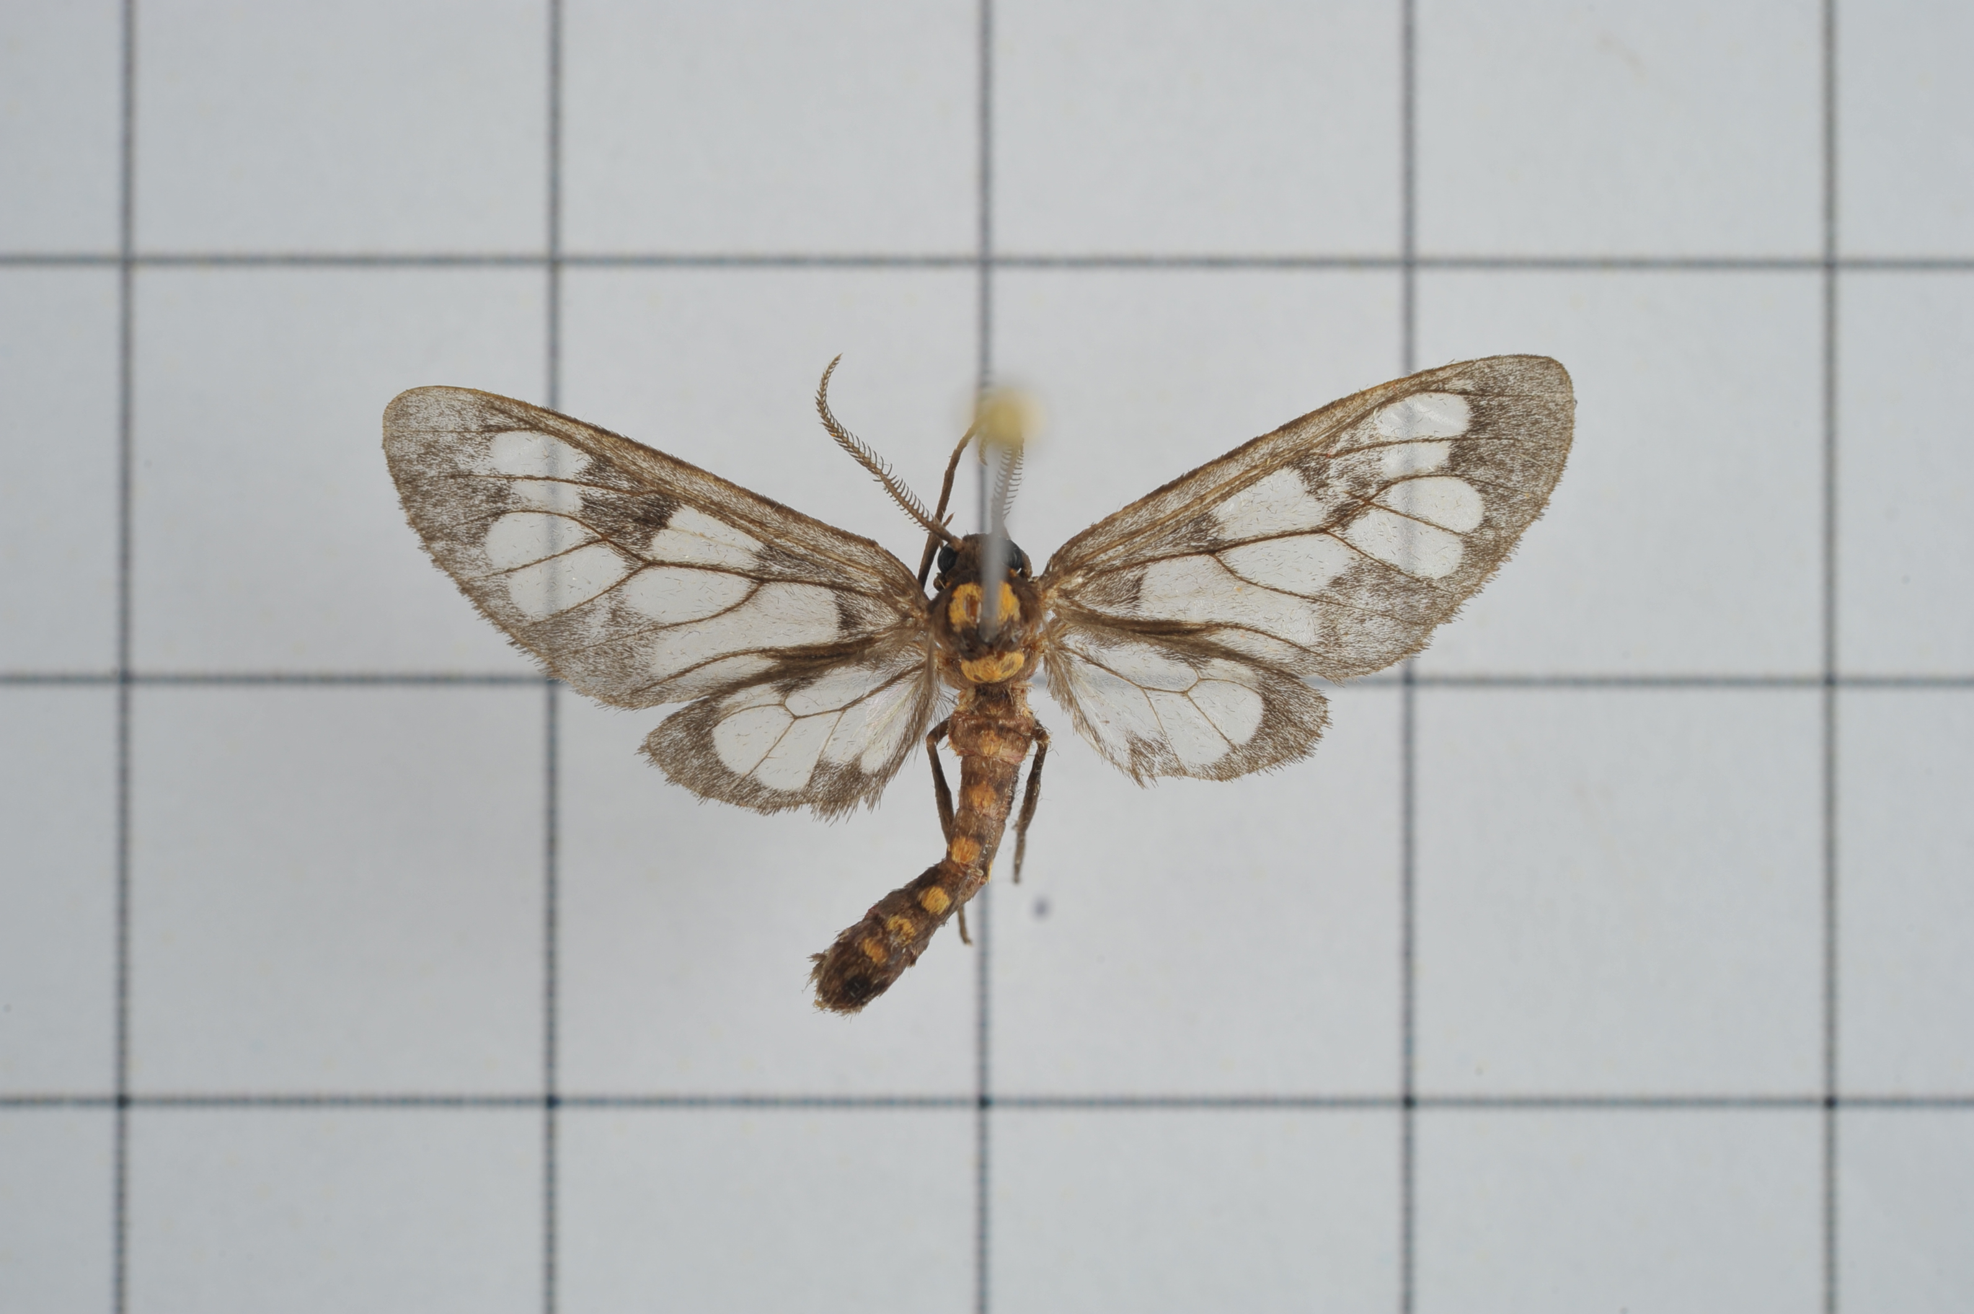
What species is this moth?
Eressa confinis finitima
